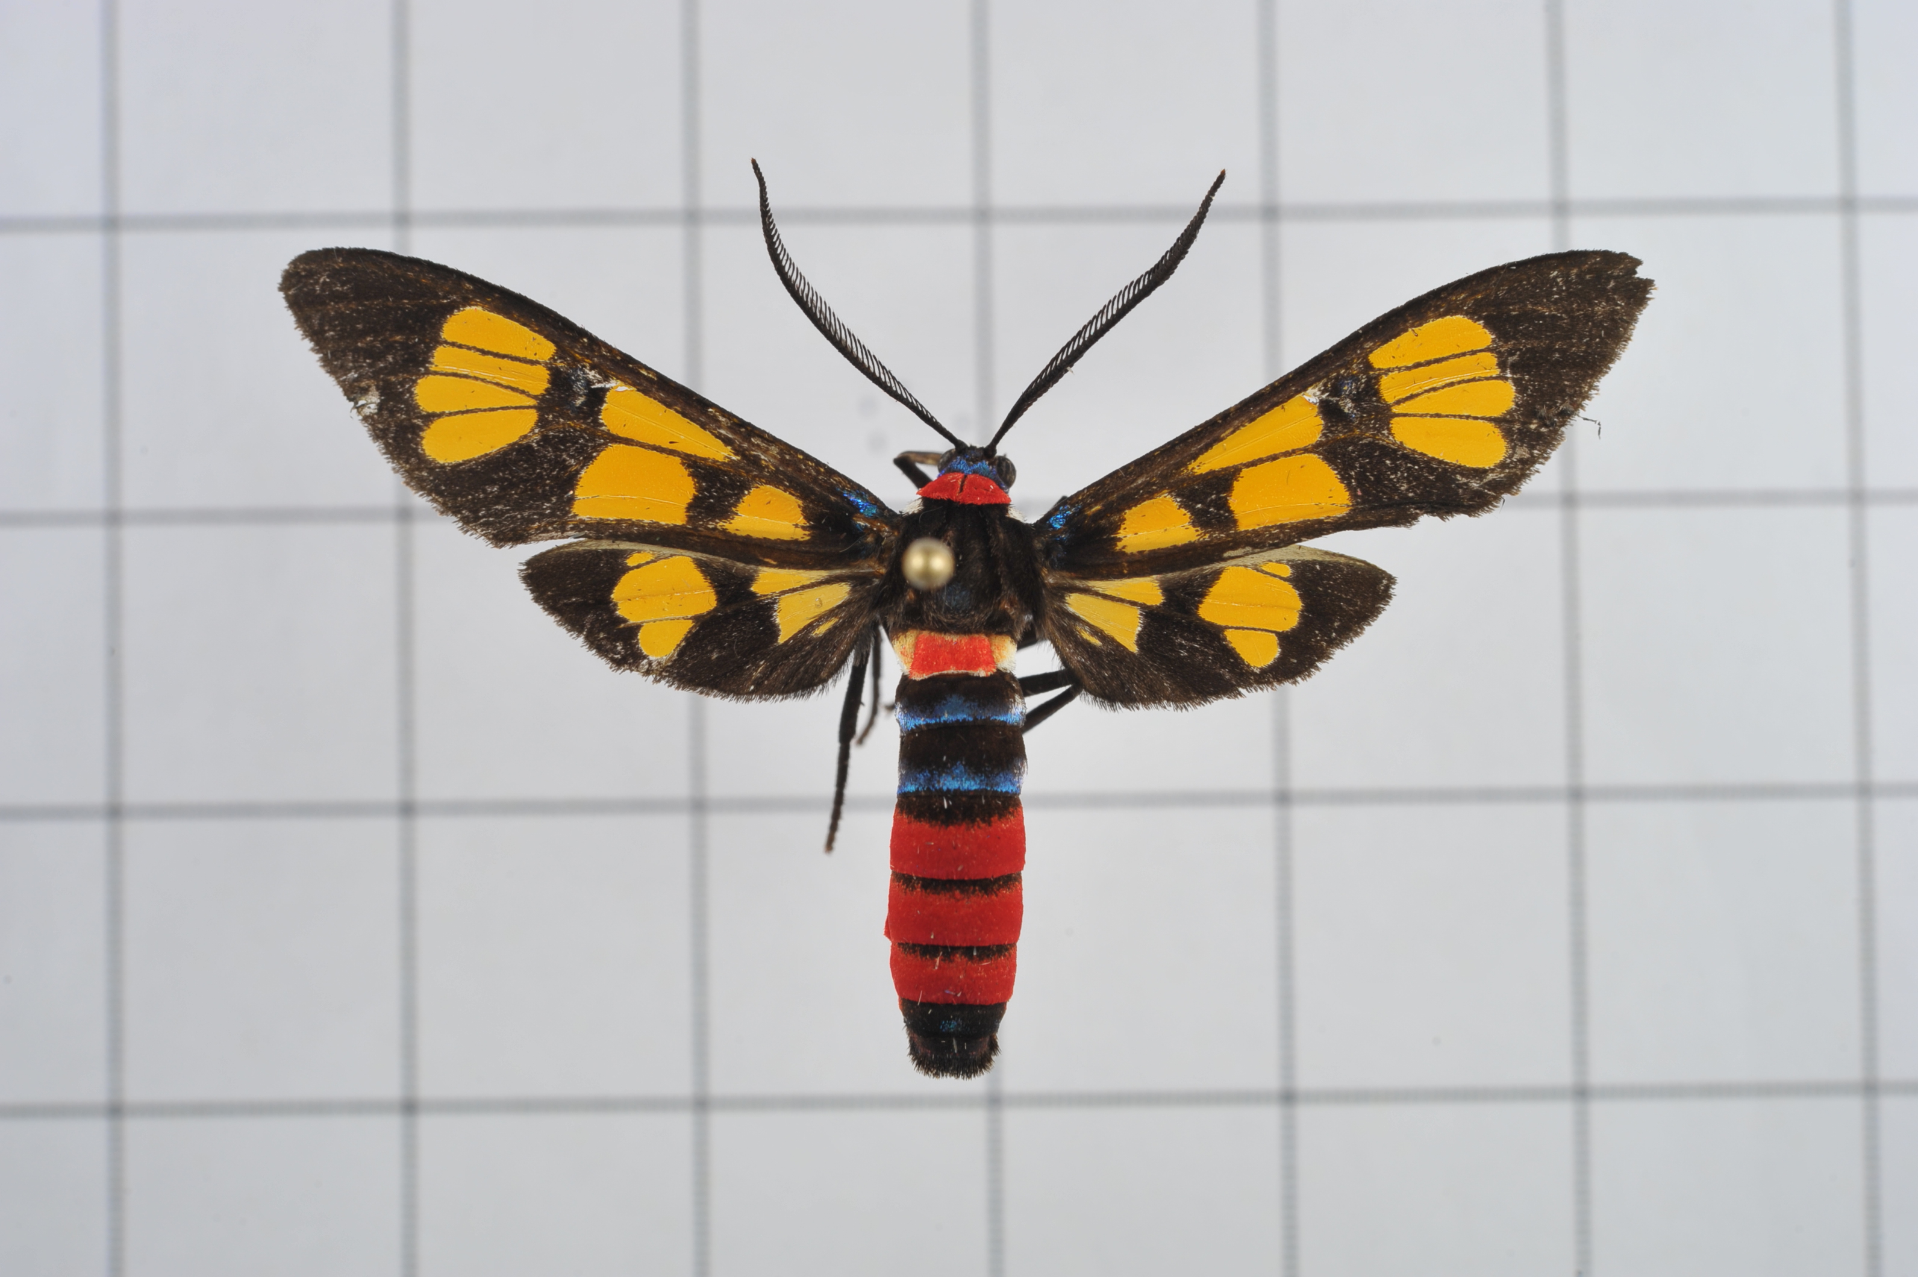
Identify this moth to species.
Euchromia elegantissima
